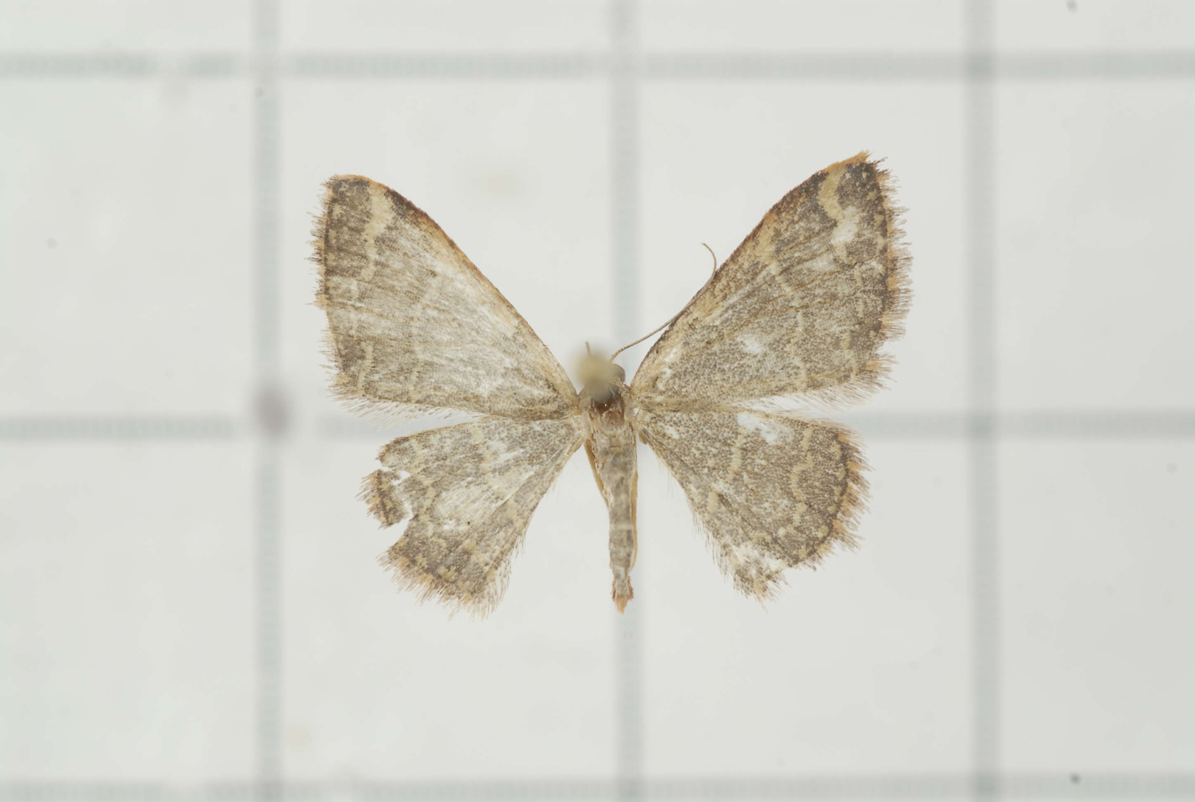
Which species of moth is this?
Idaea costiguttata
